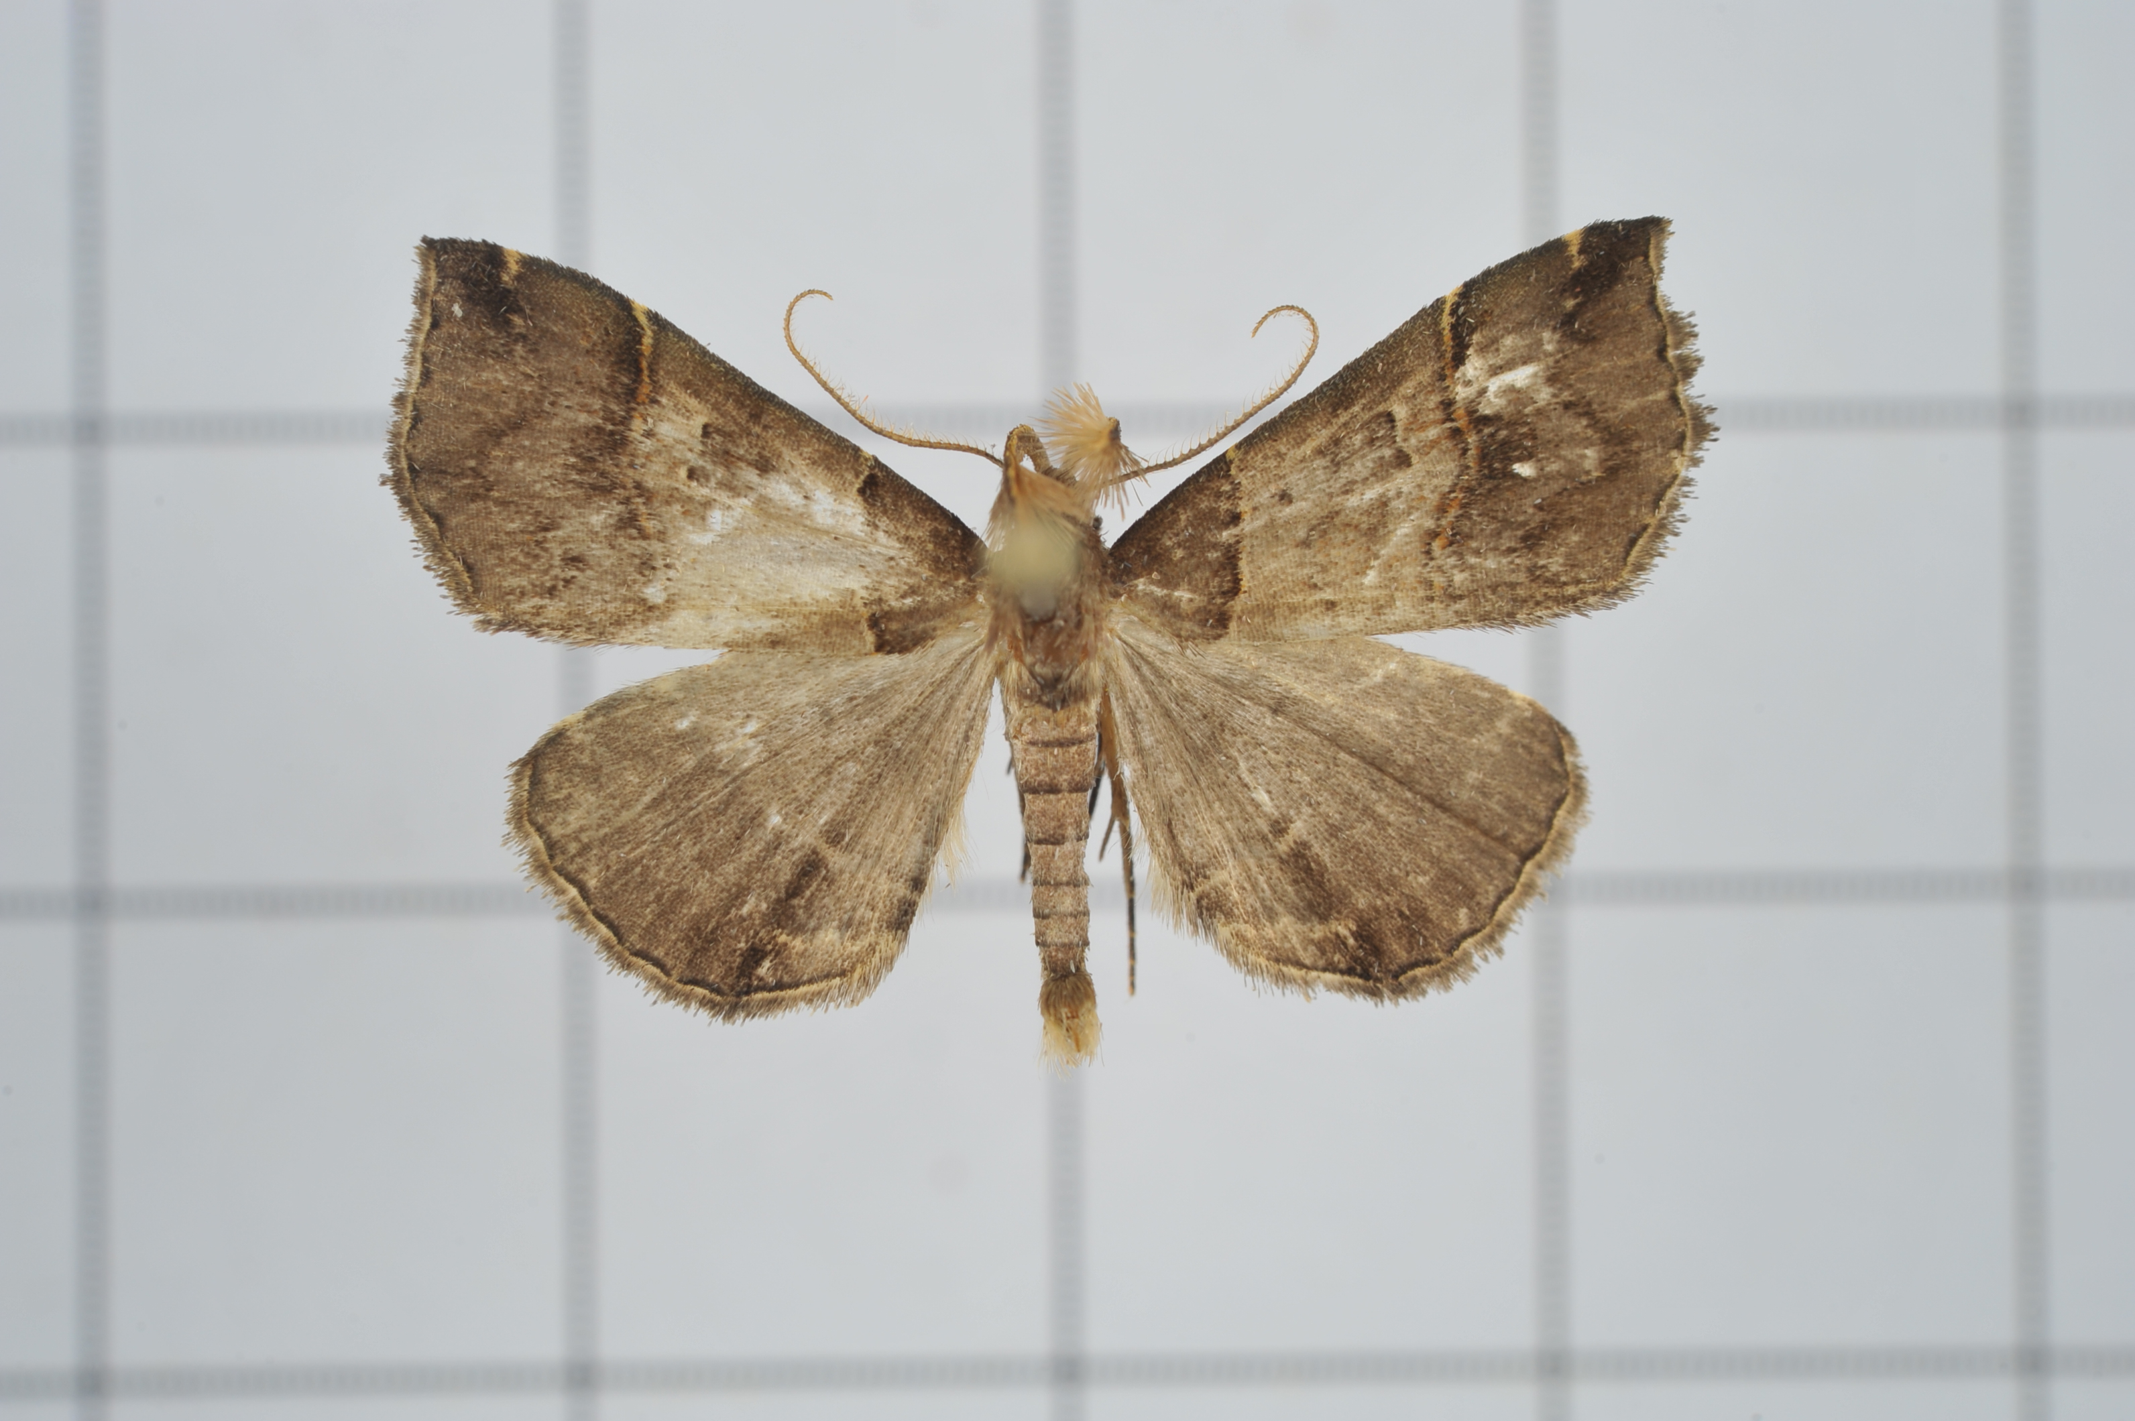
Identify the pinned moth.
Bertula kosemponica
